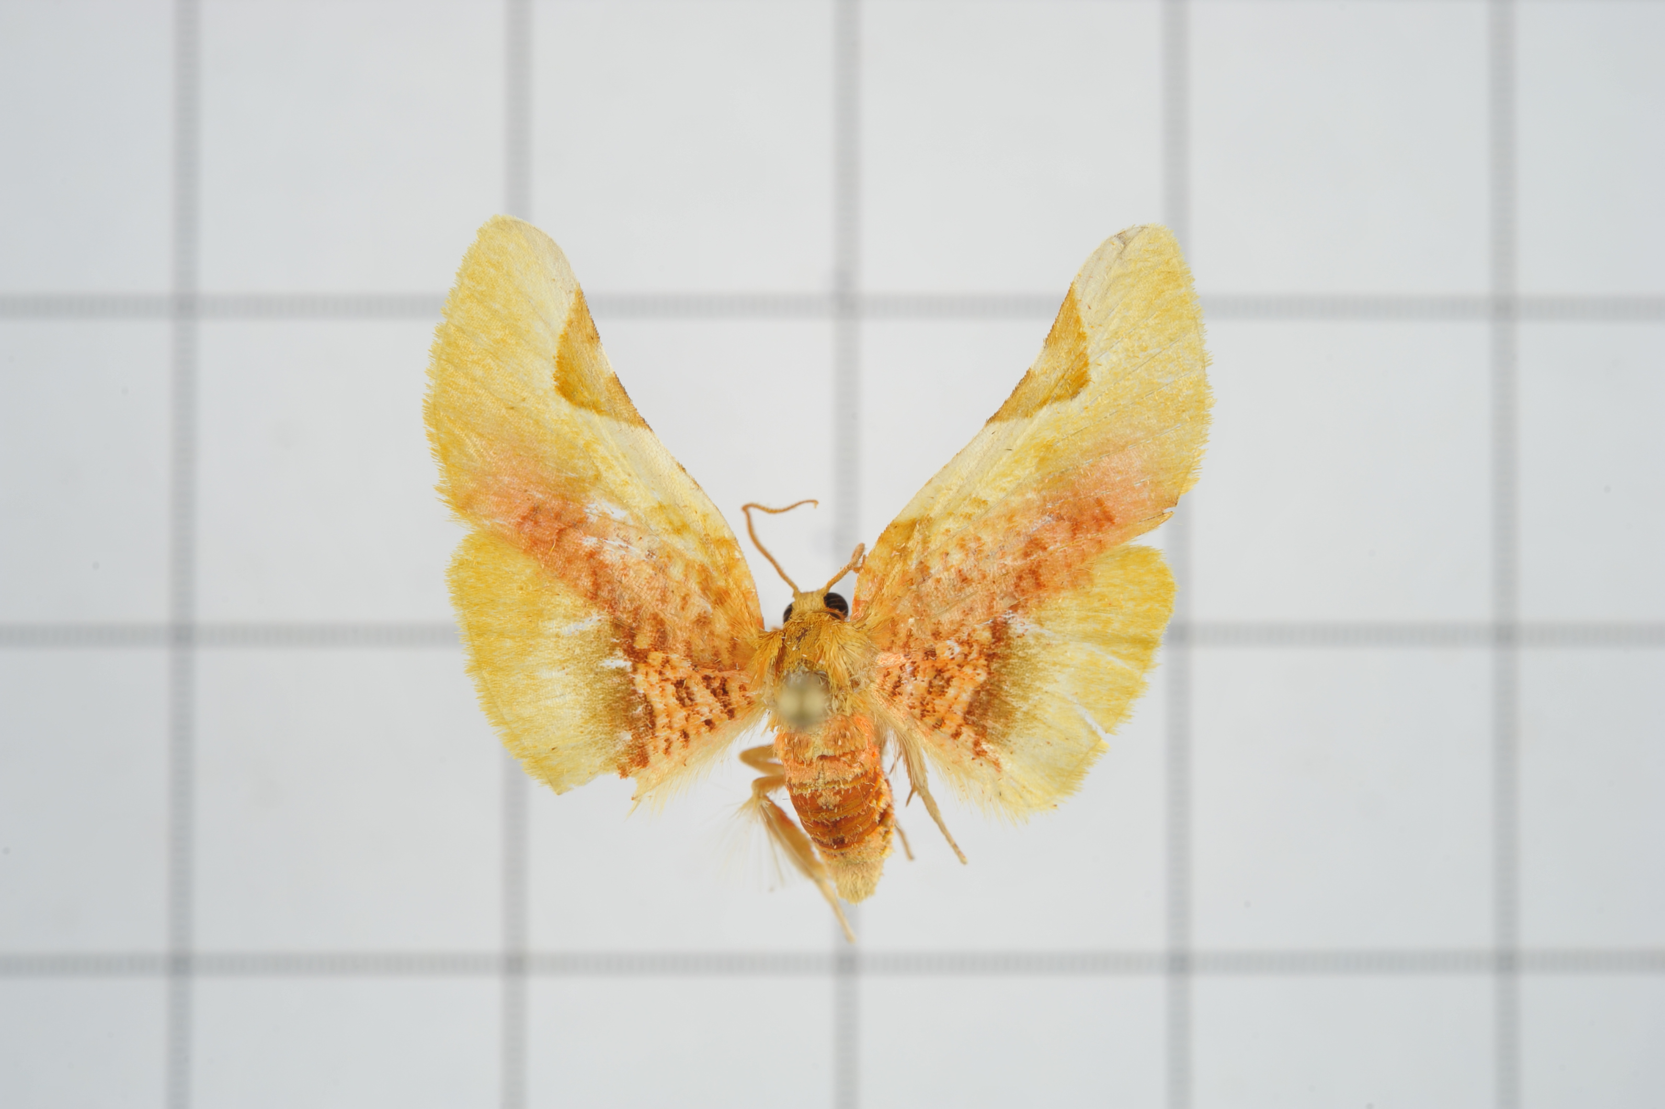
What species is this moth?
Pyrinioides sinuosus
